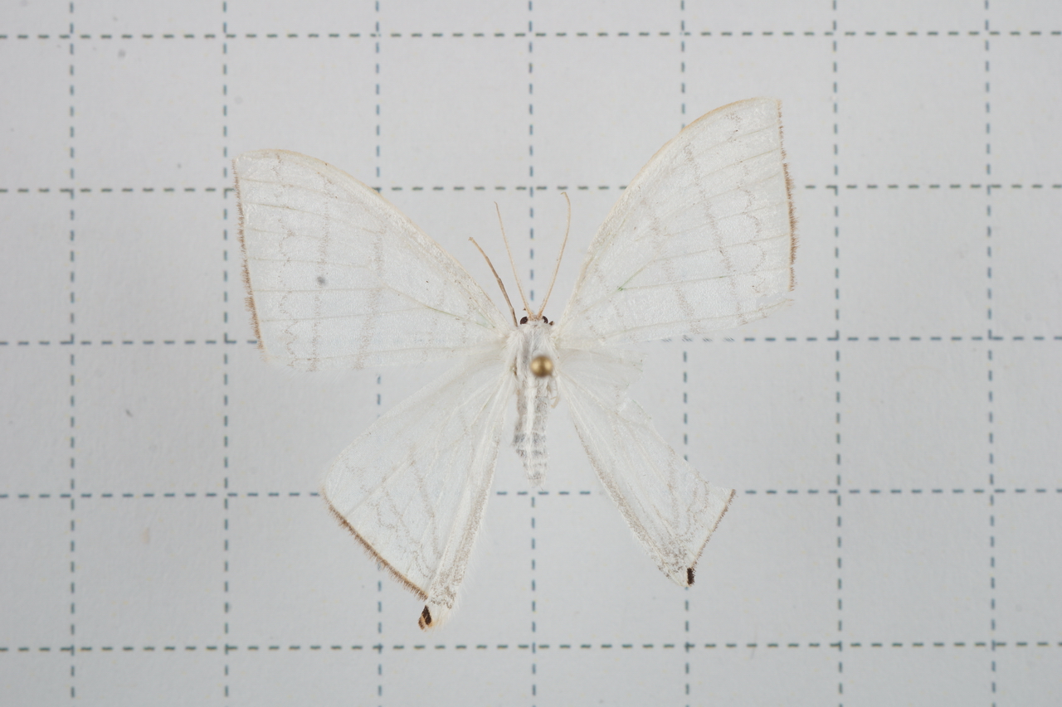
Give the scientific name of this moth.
Ditrigona triangularia
